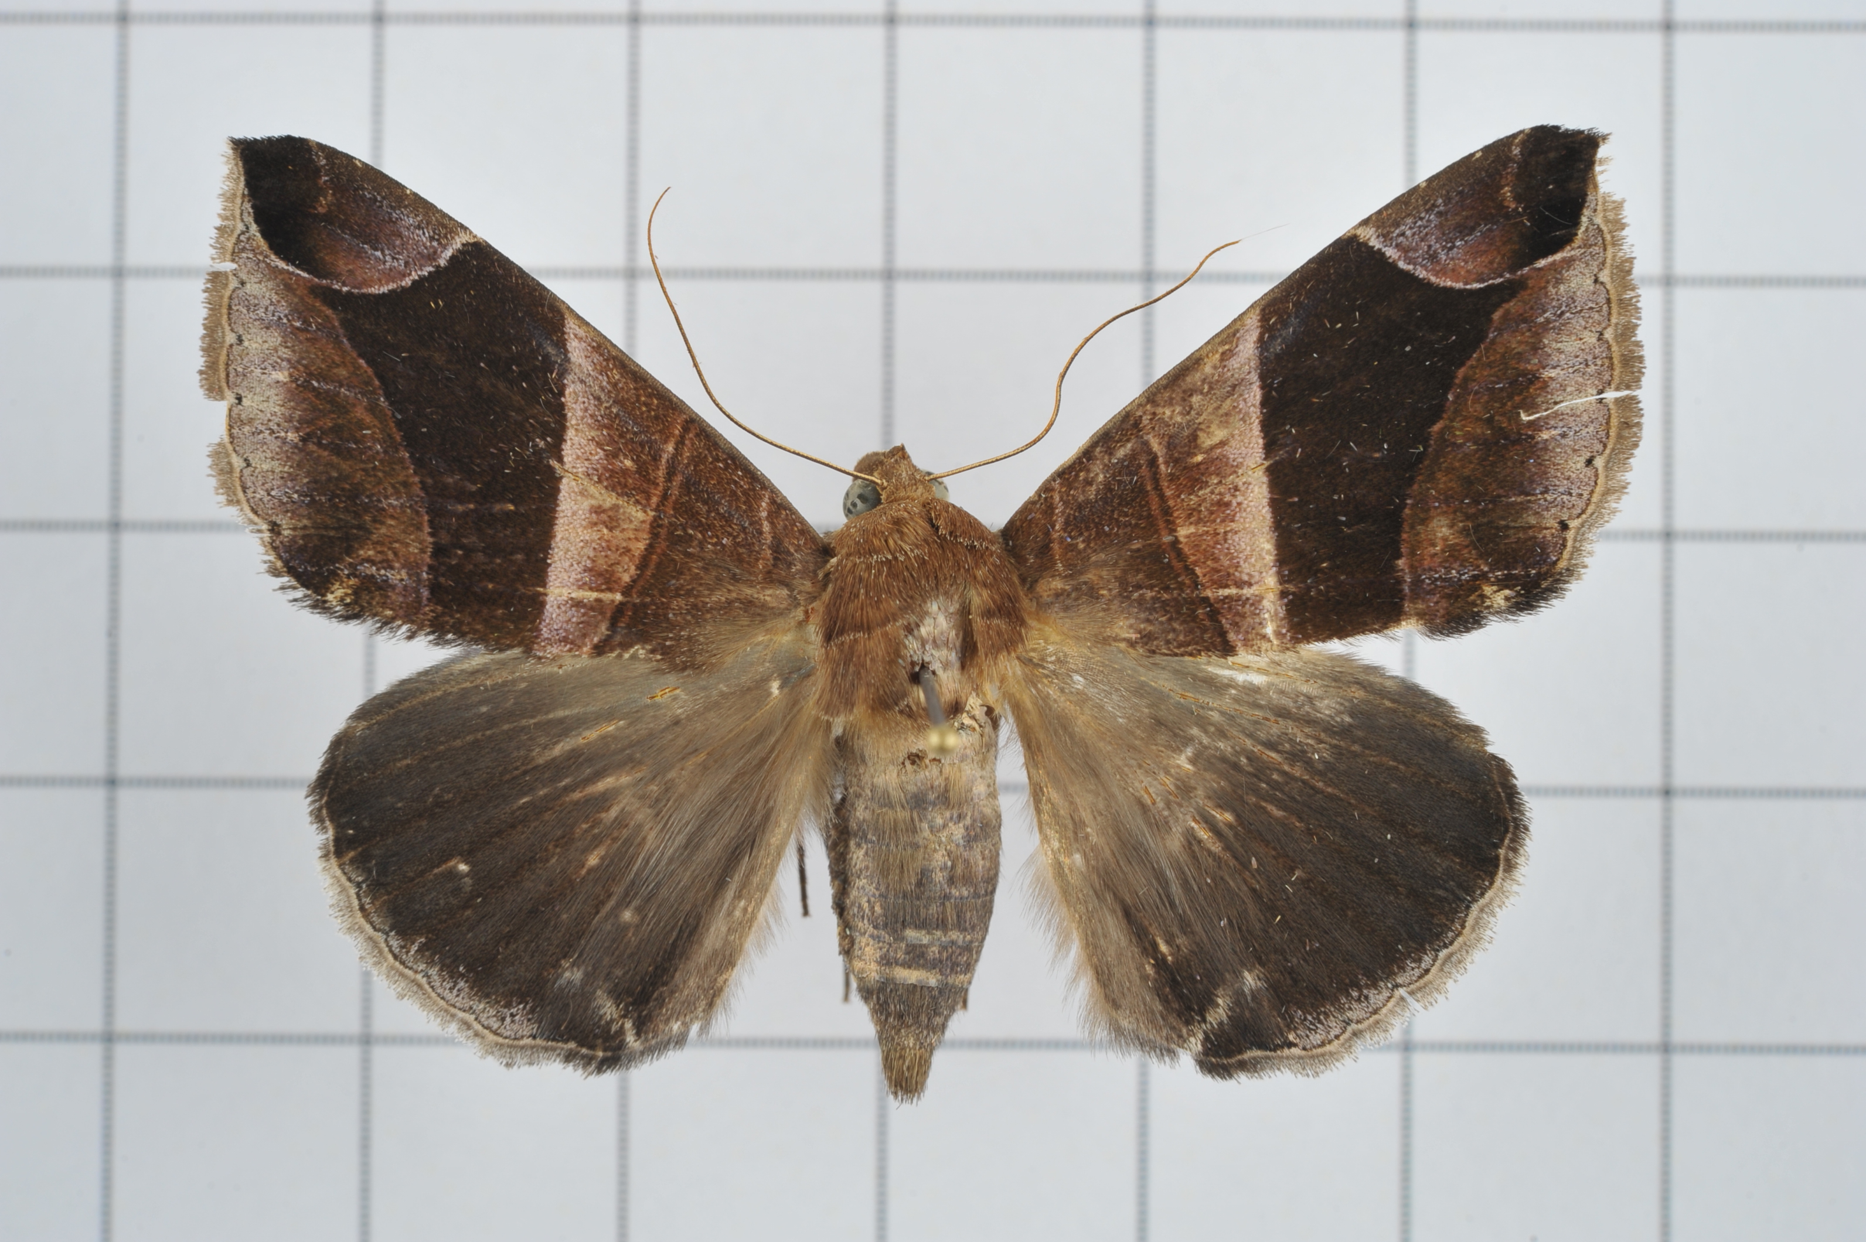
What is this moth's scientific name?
Bastilla acuta acuta
